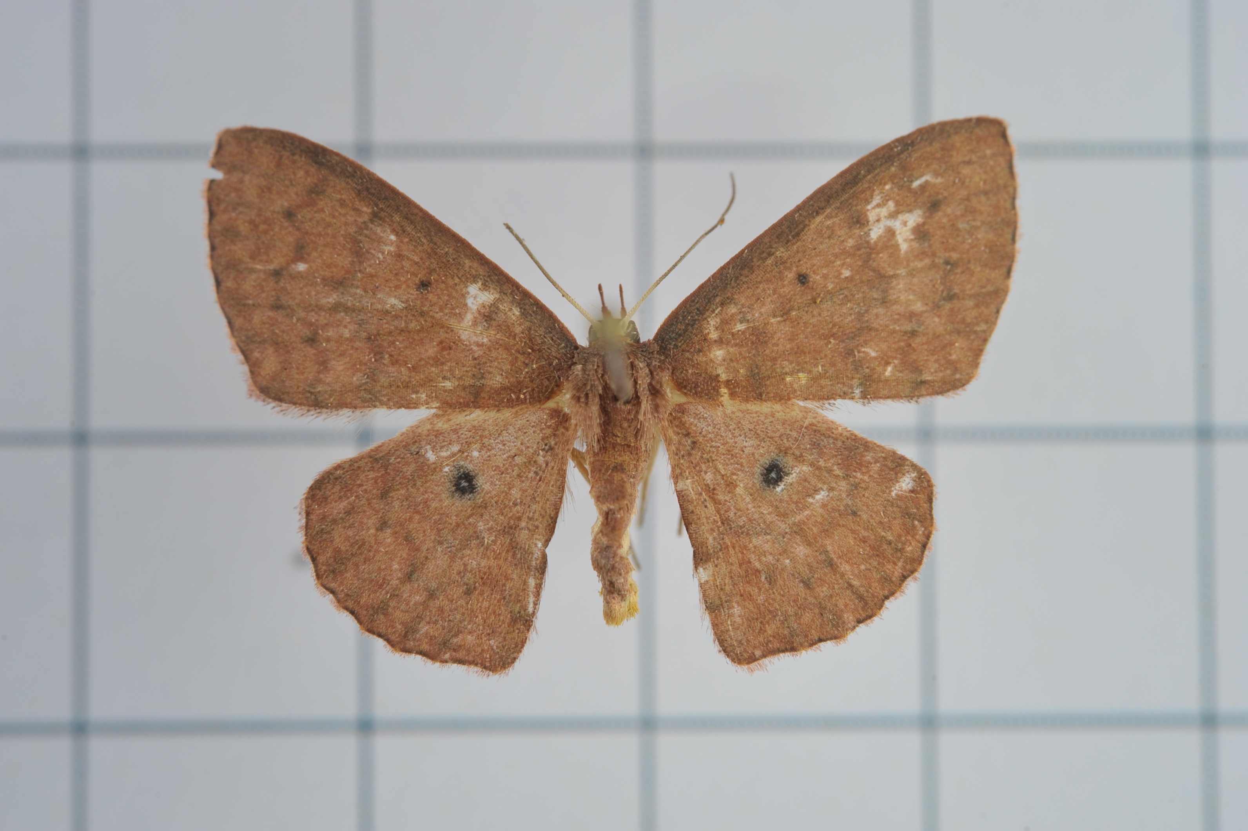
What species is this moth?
Organopoda carnearia carnearia
